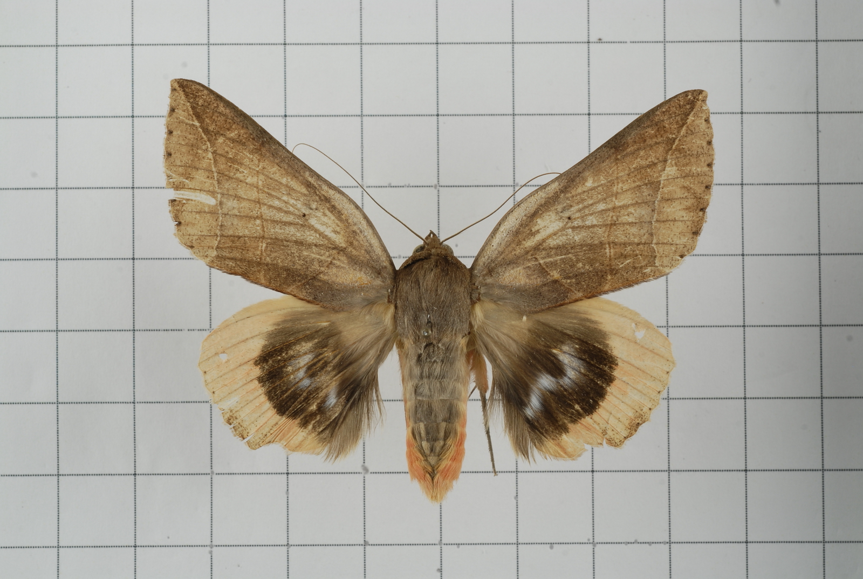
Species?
Thyas juno
